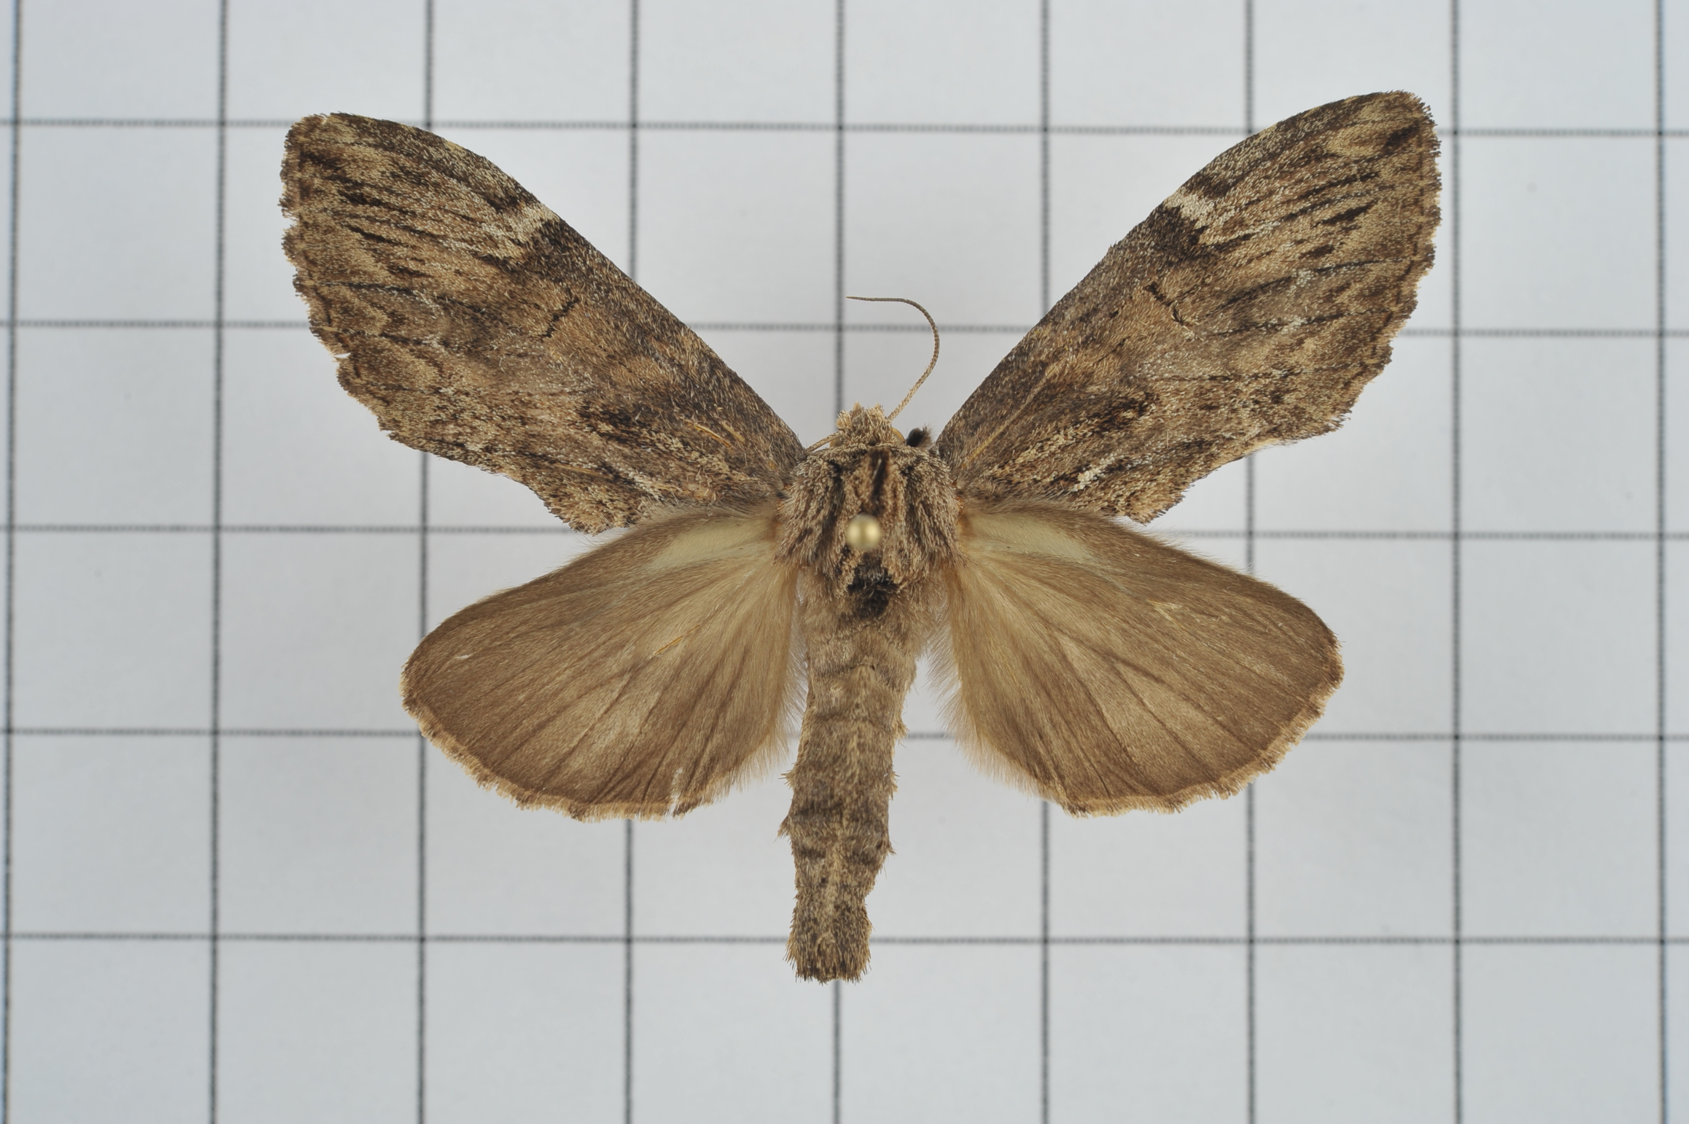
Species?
Allodontoides tenebrosa
